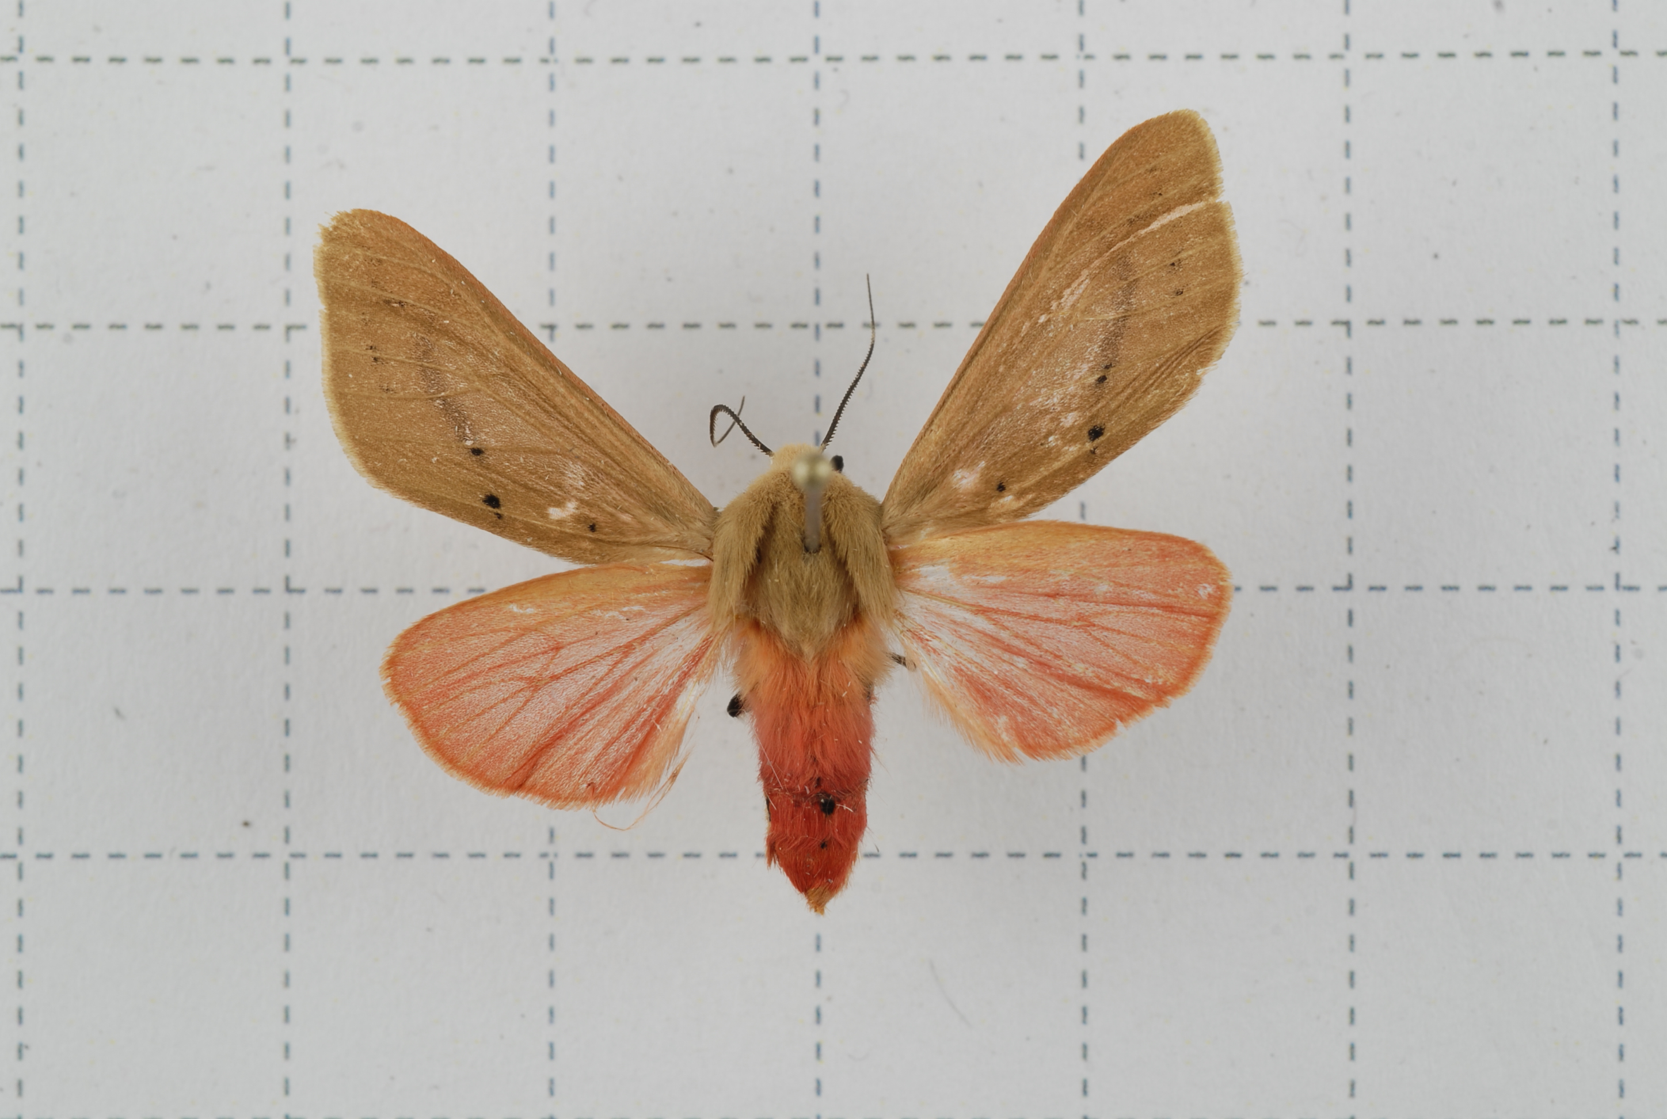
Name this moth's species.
Spilarctia wilemani
